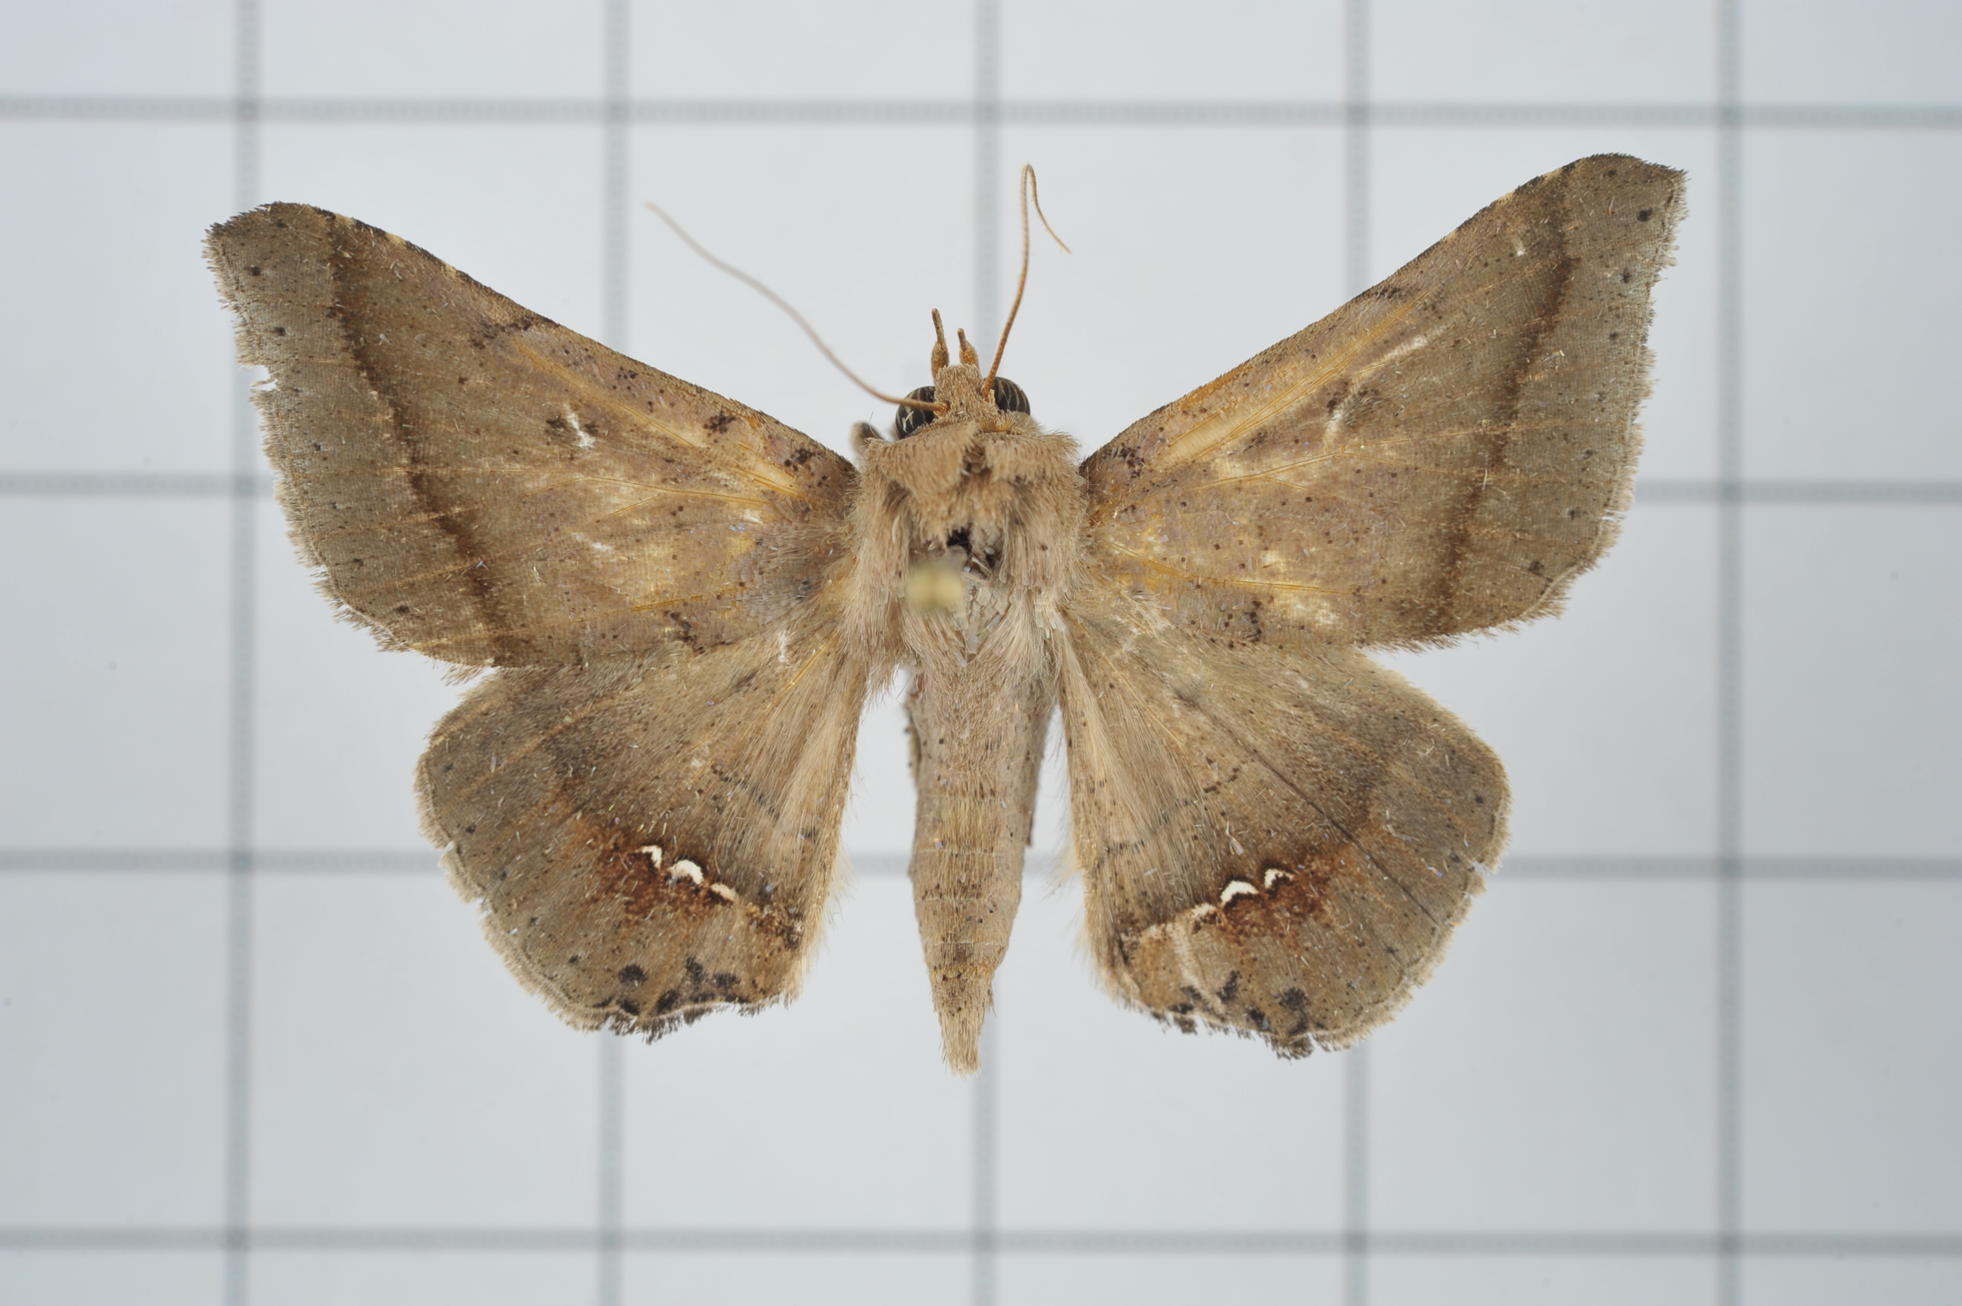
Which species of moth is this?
Macaldenia palumba
